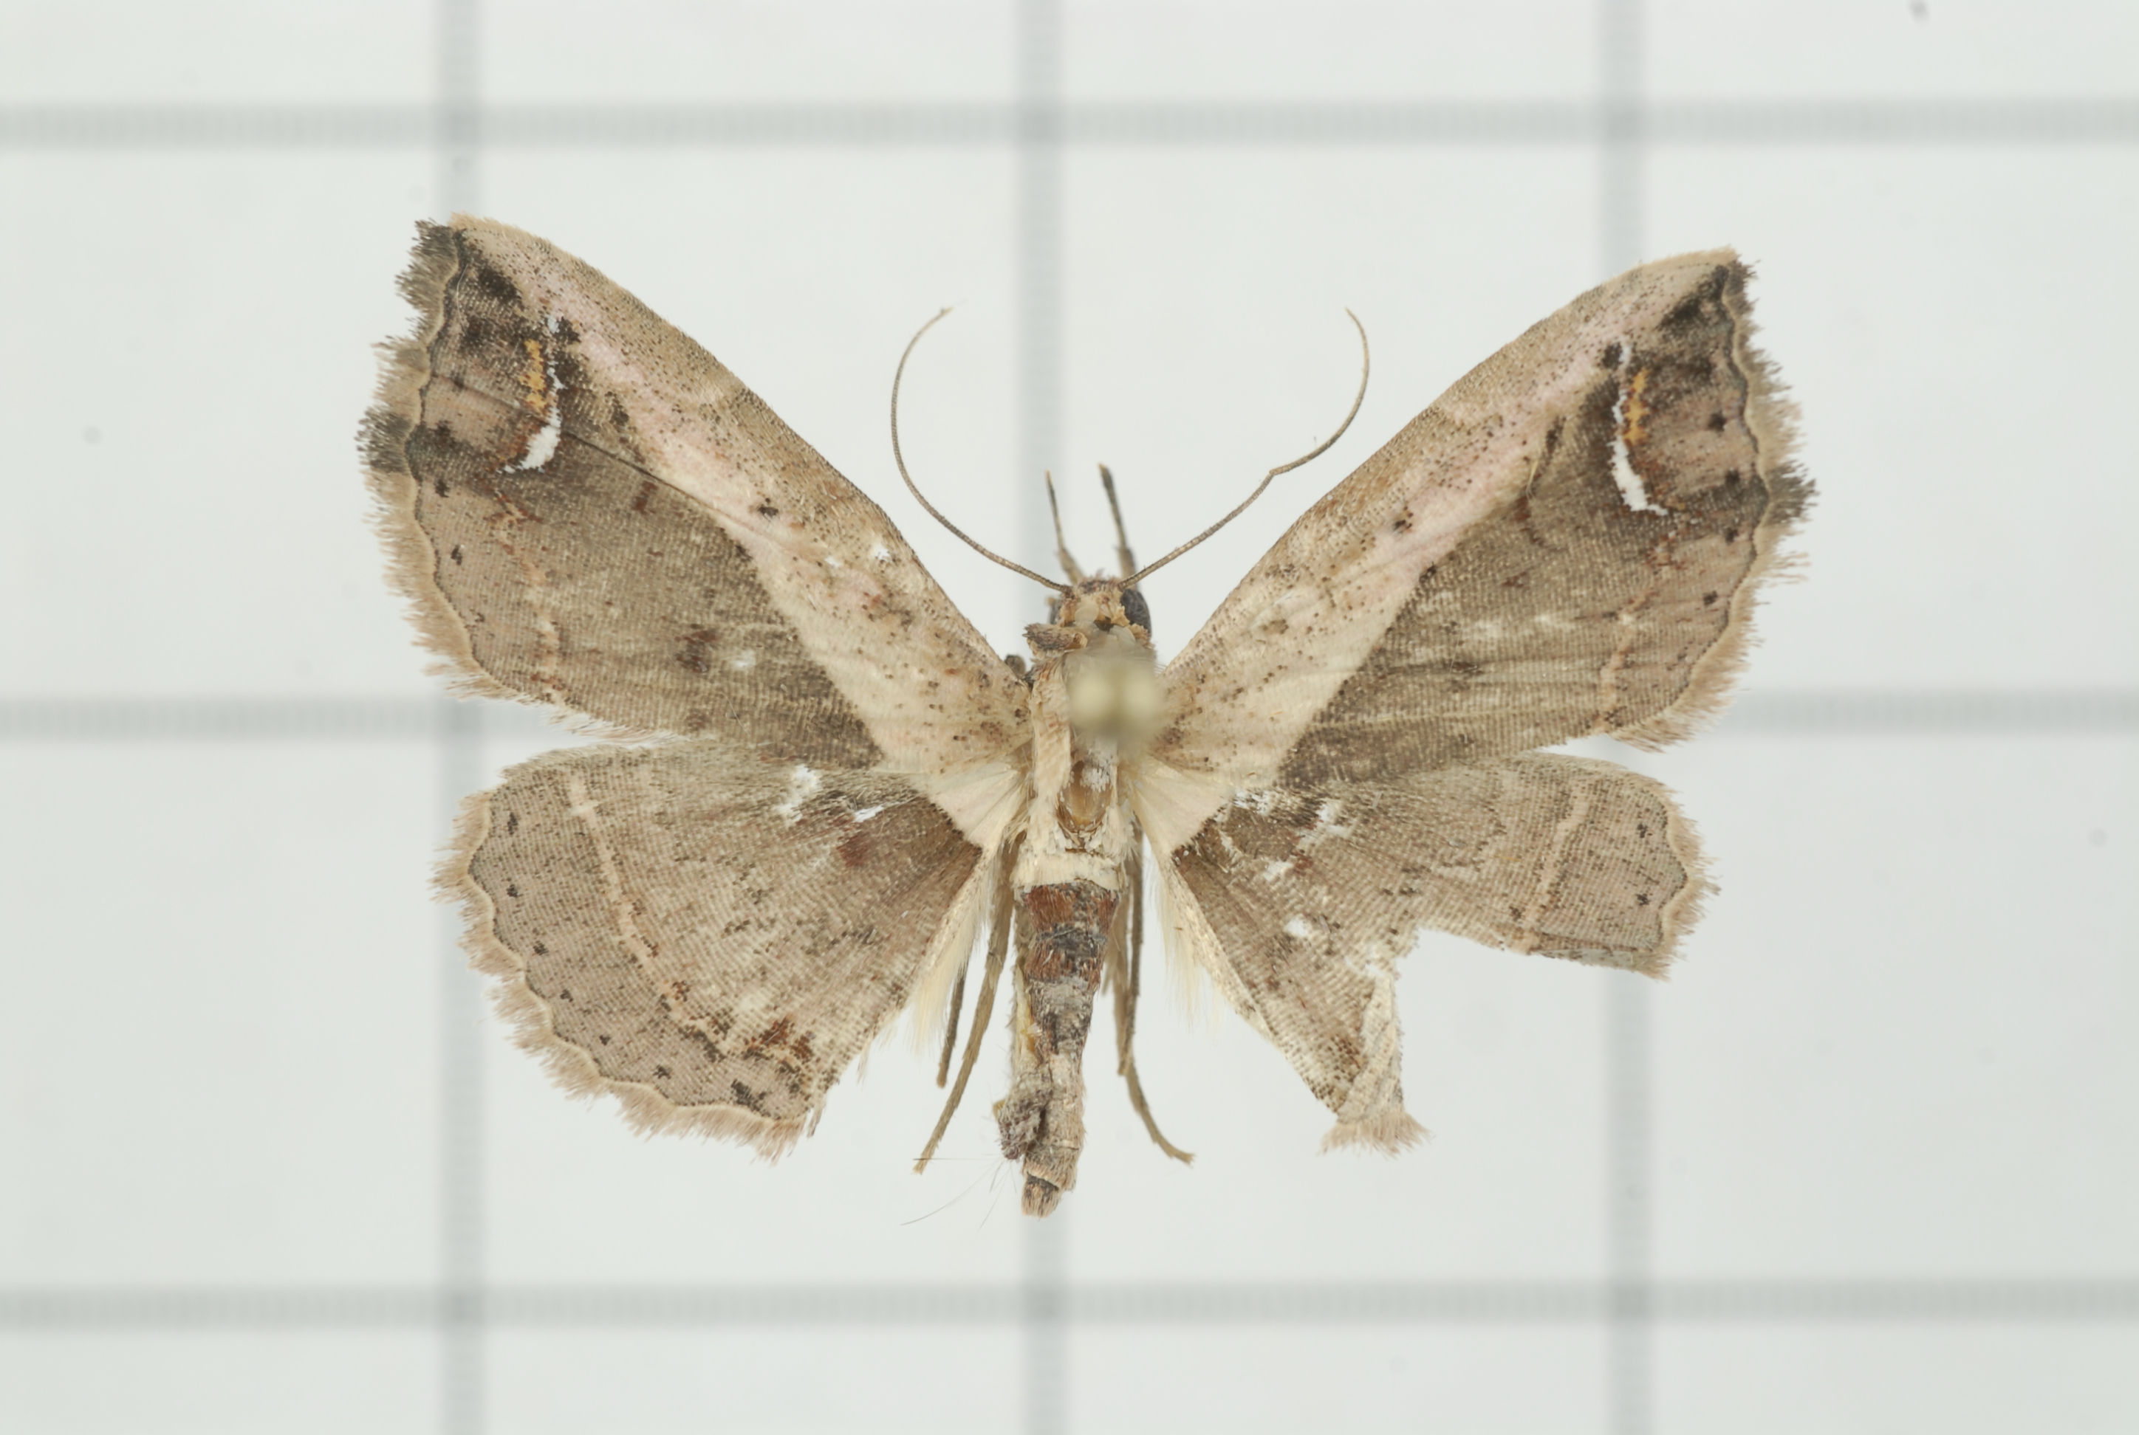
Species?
Lophoruza lunifera
